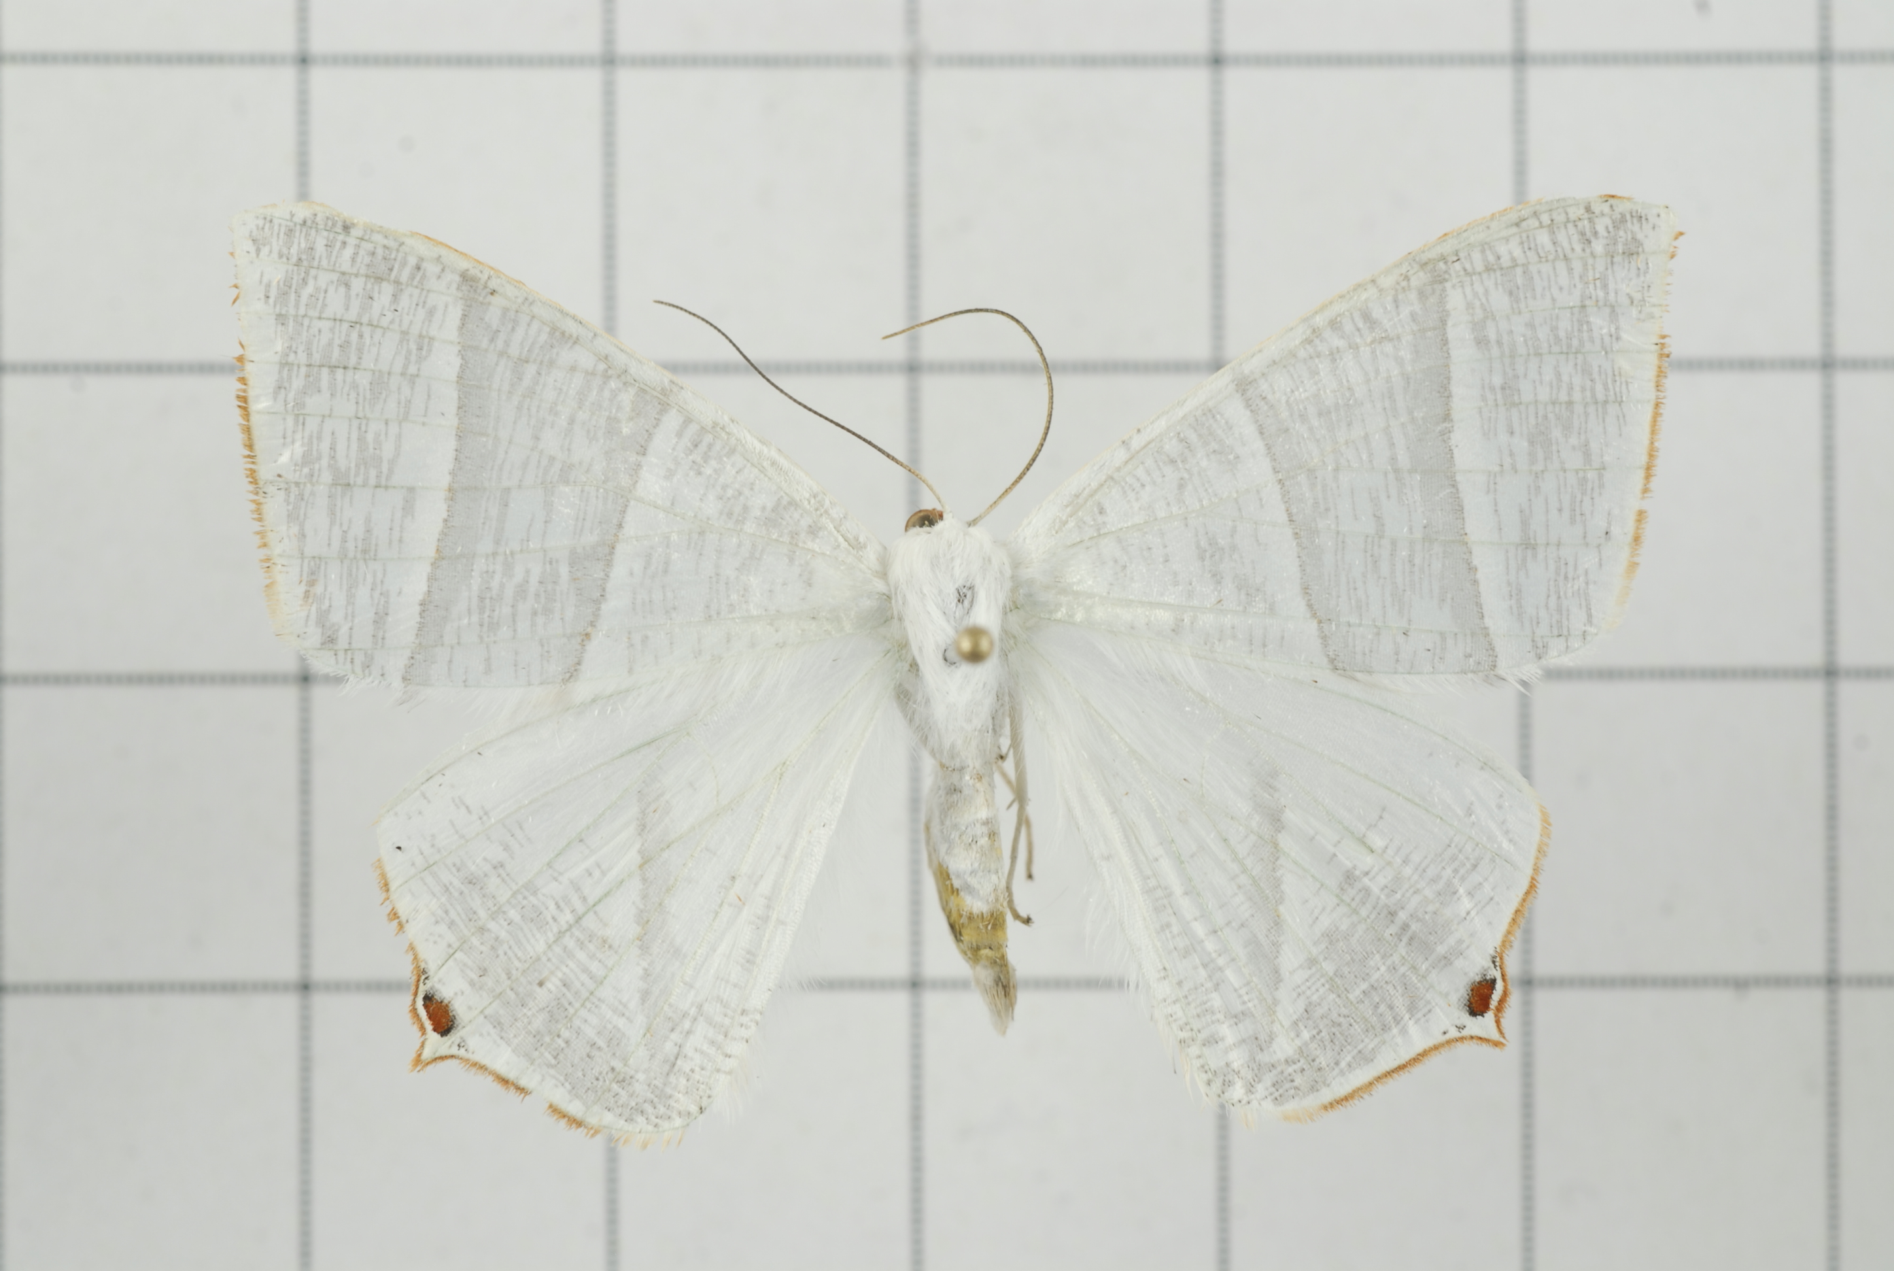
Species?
Ourapteryx caecata
